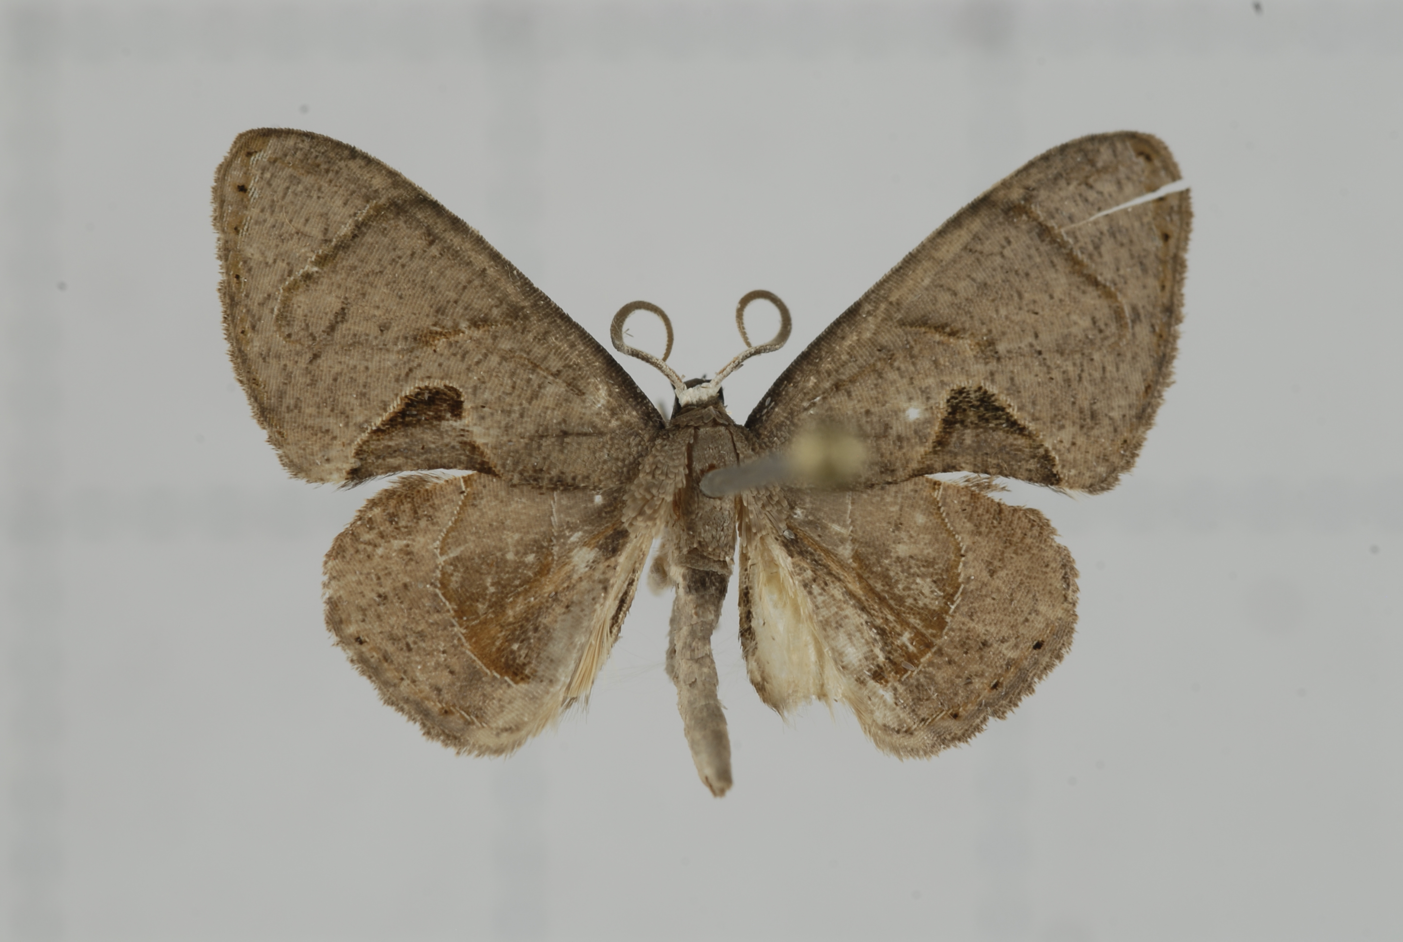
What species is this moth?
Phazaca kosemponicola
